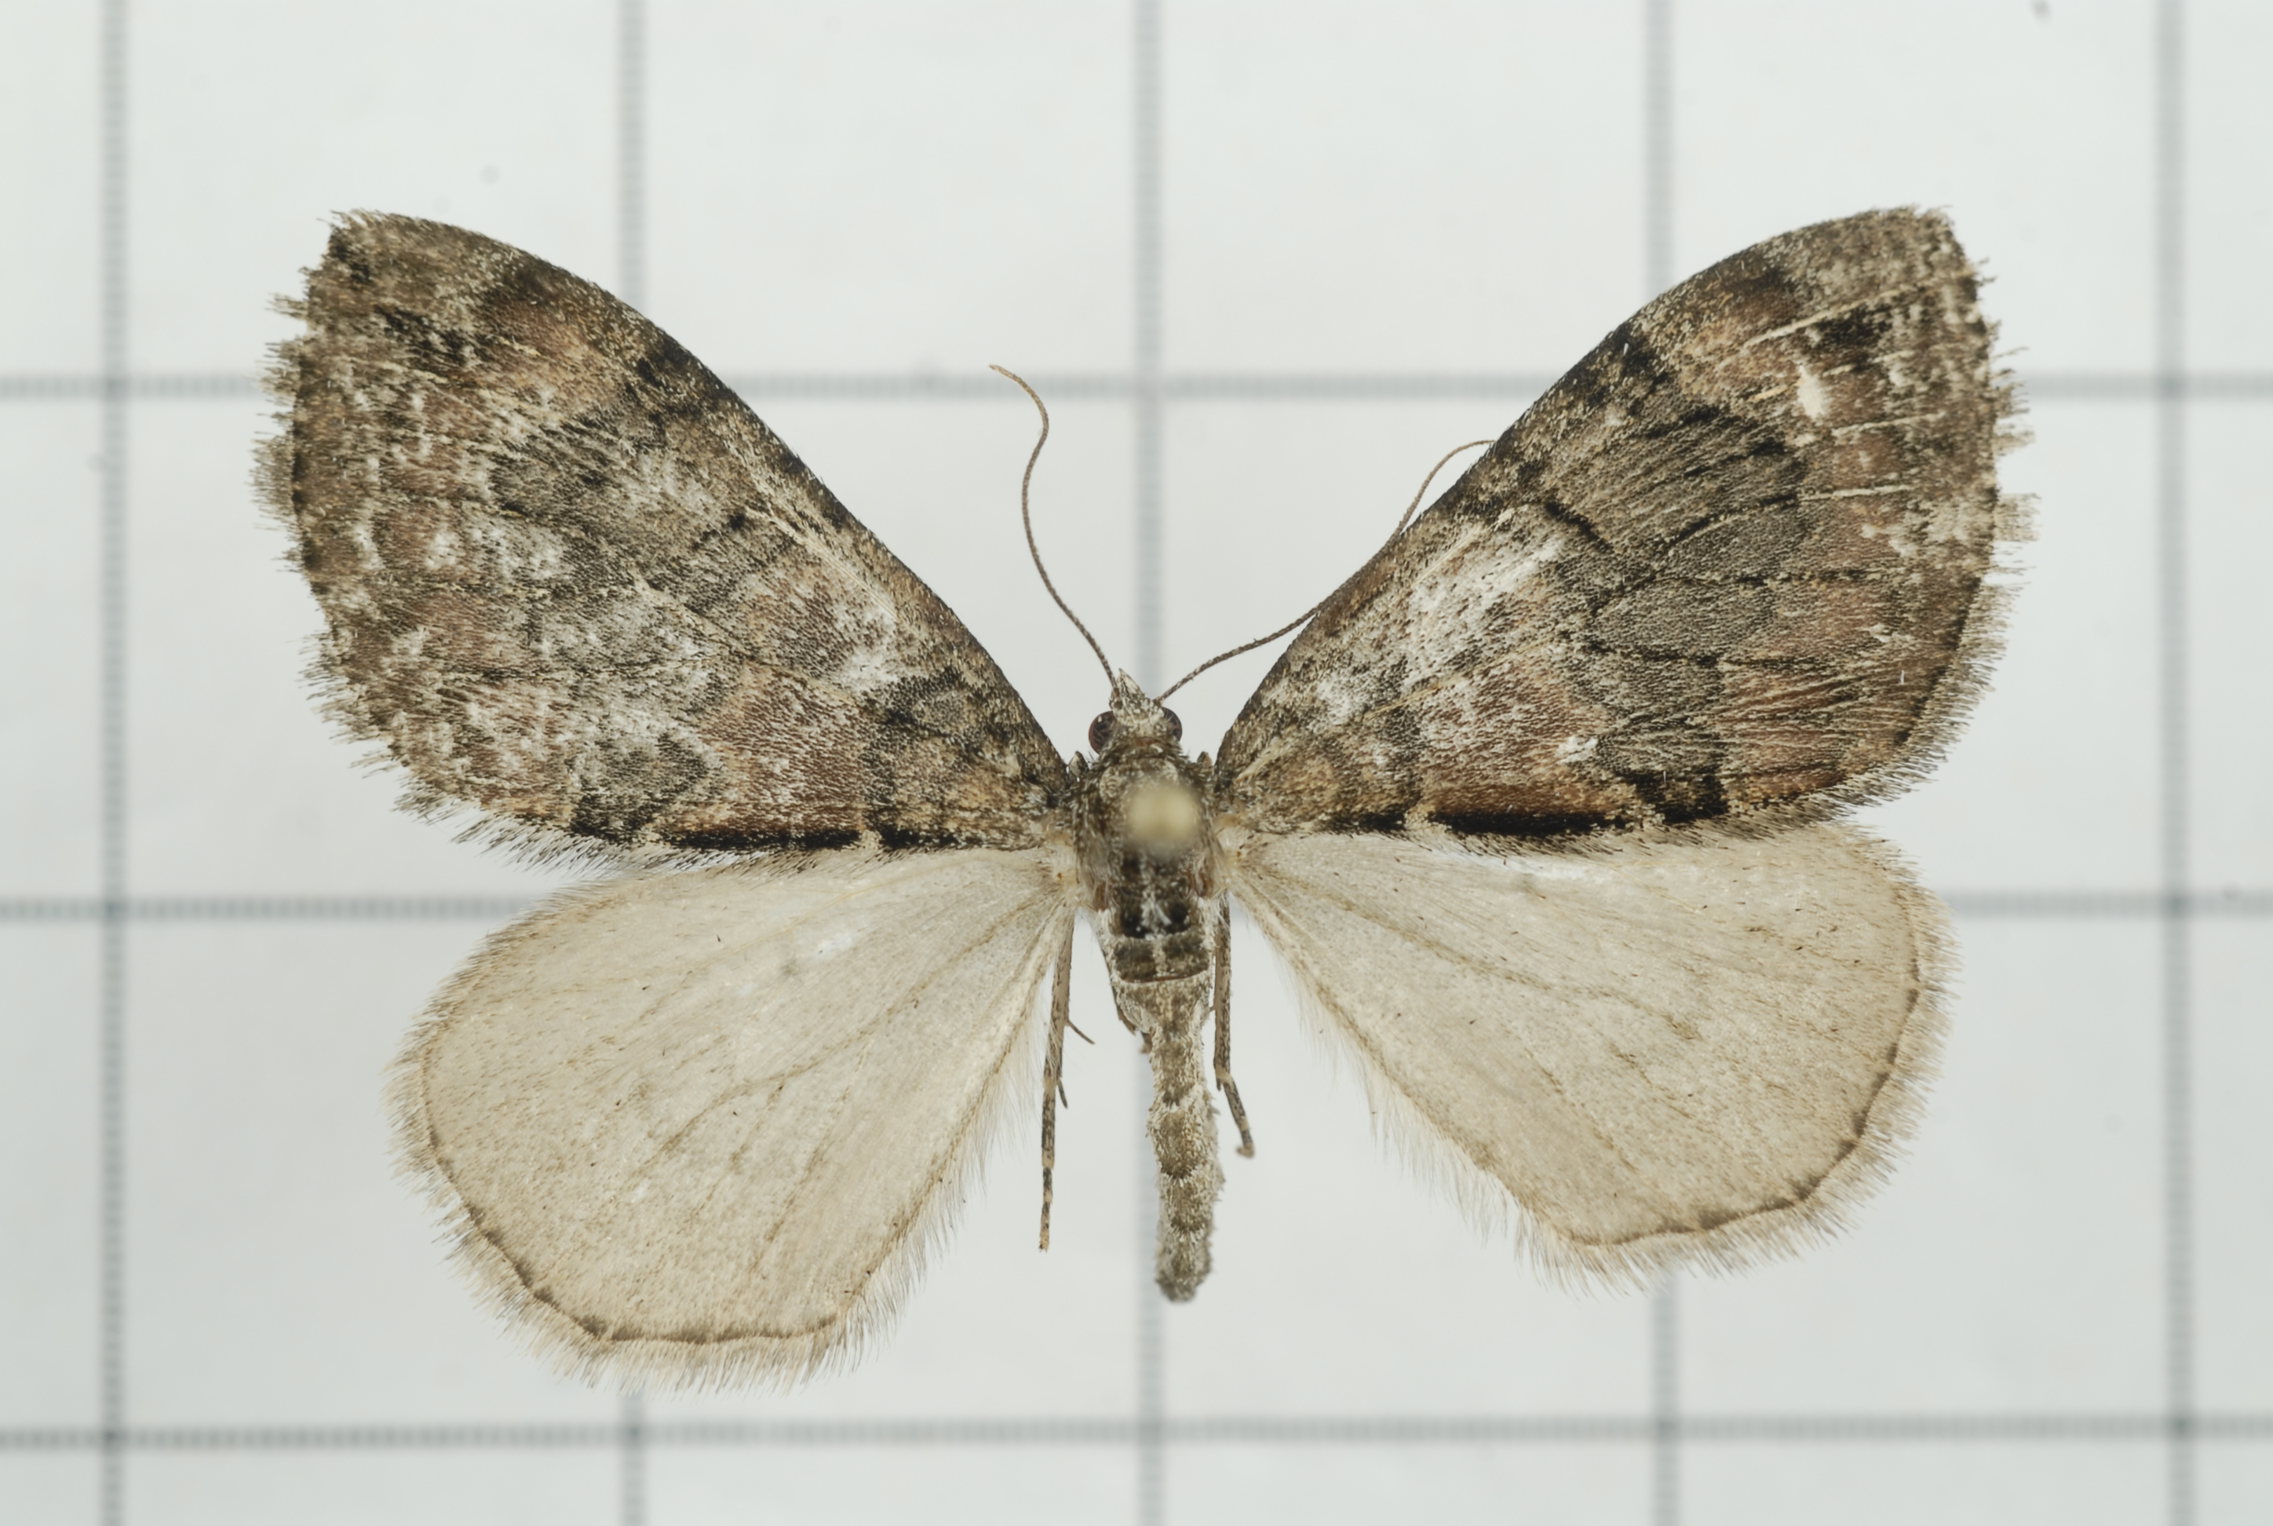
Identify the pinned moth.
Heterothera sororcula
